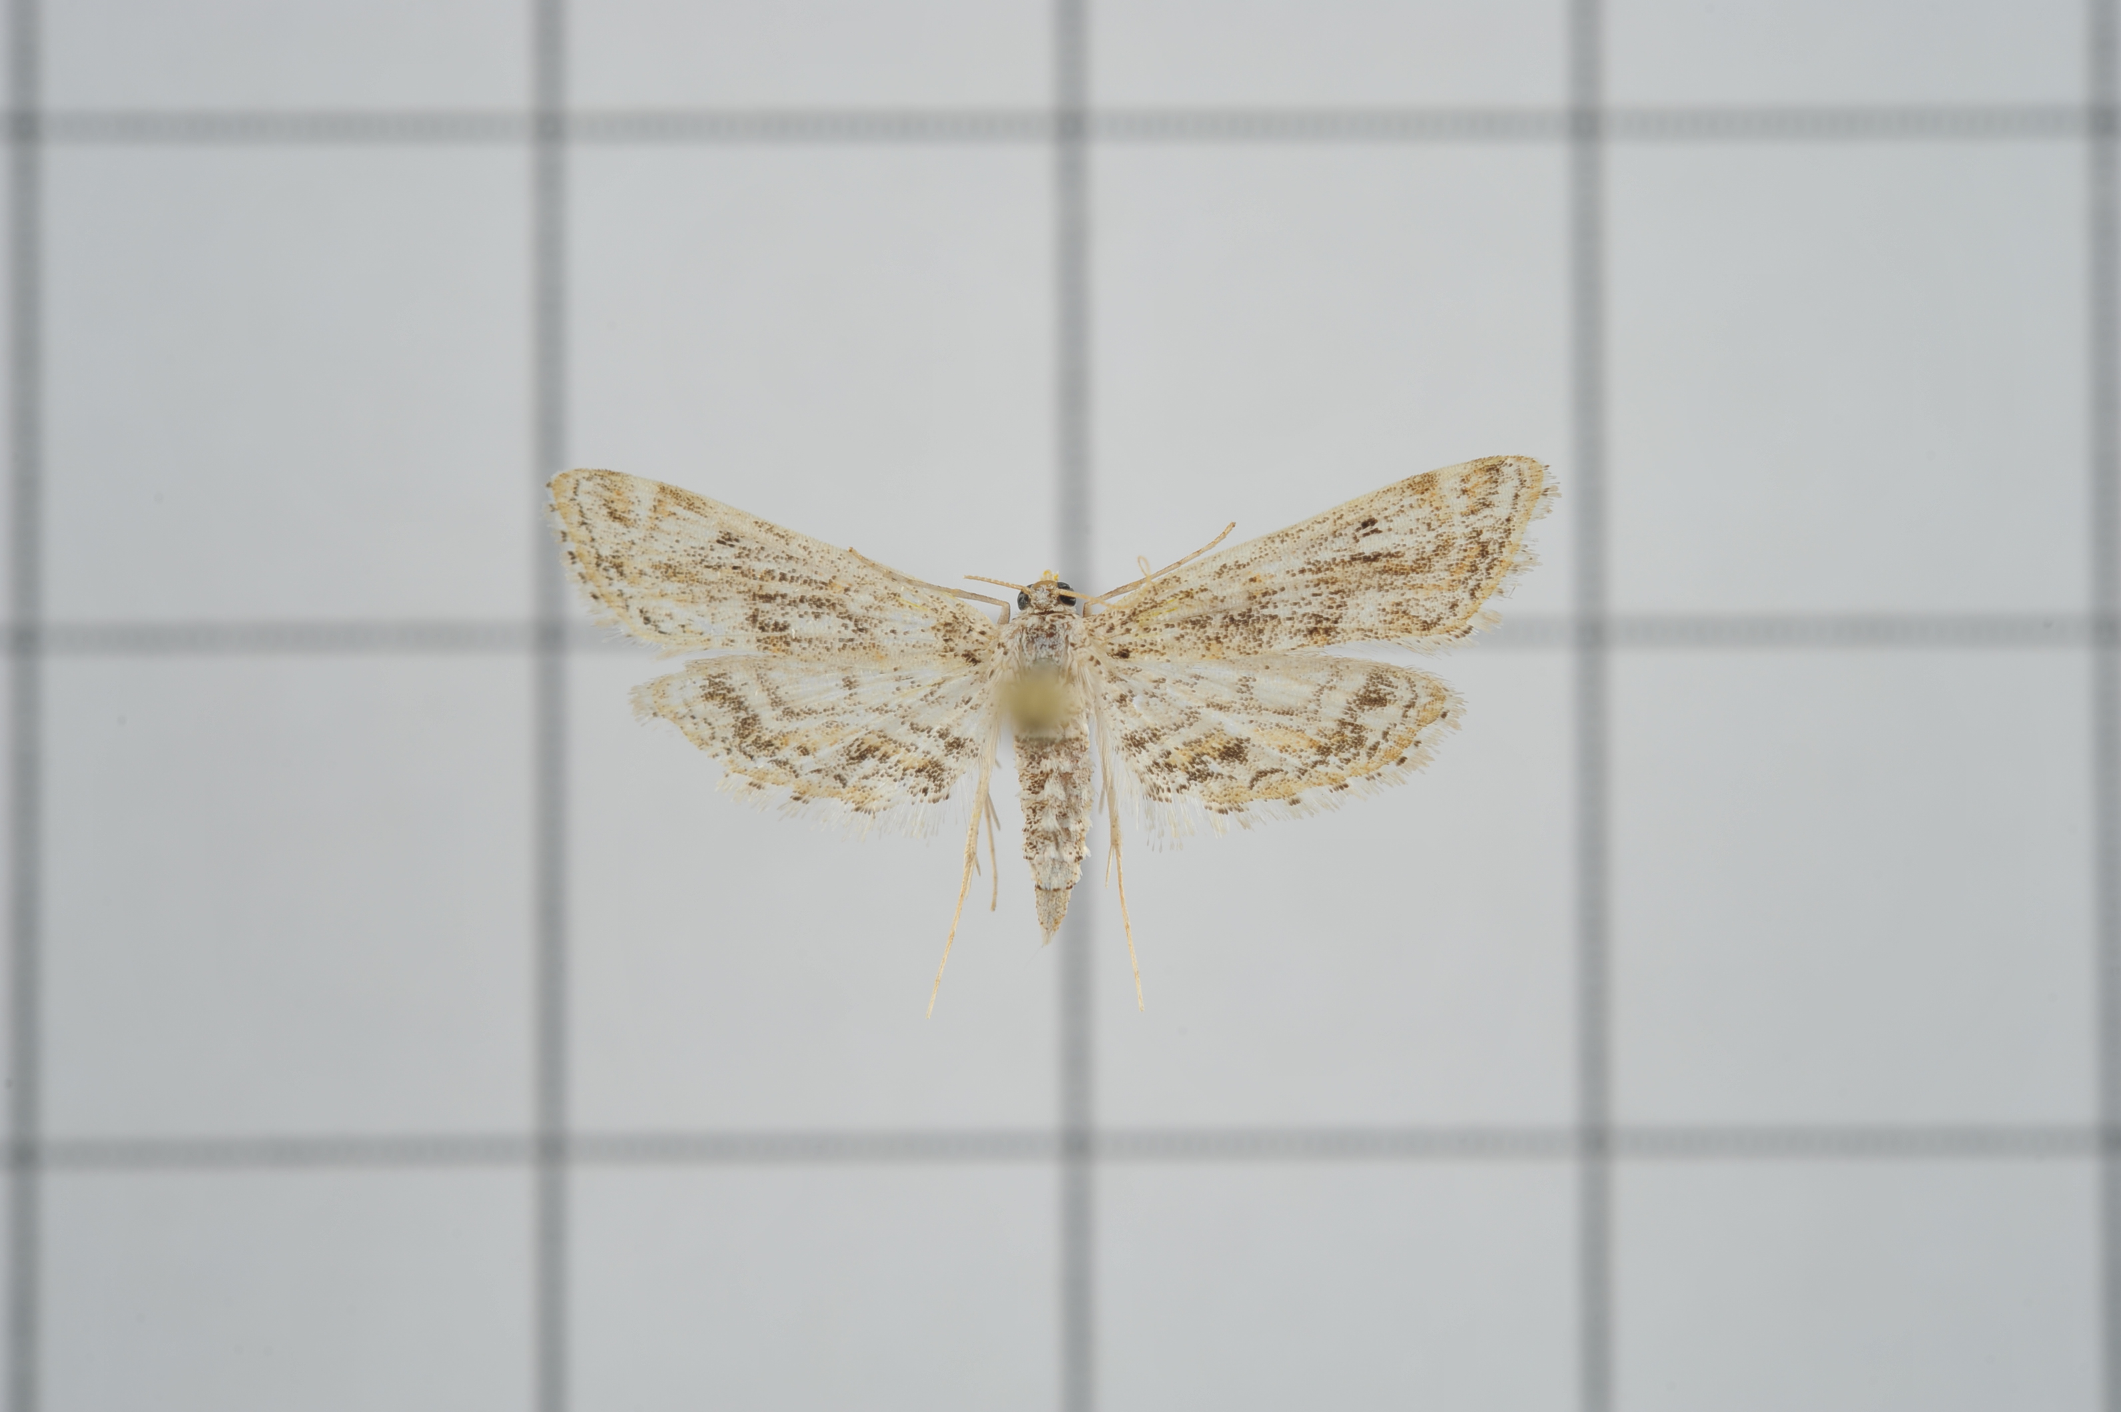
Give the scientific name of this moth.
Parapoynx diminutalis
